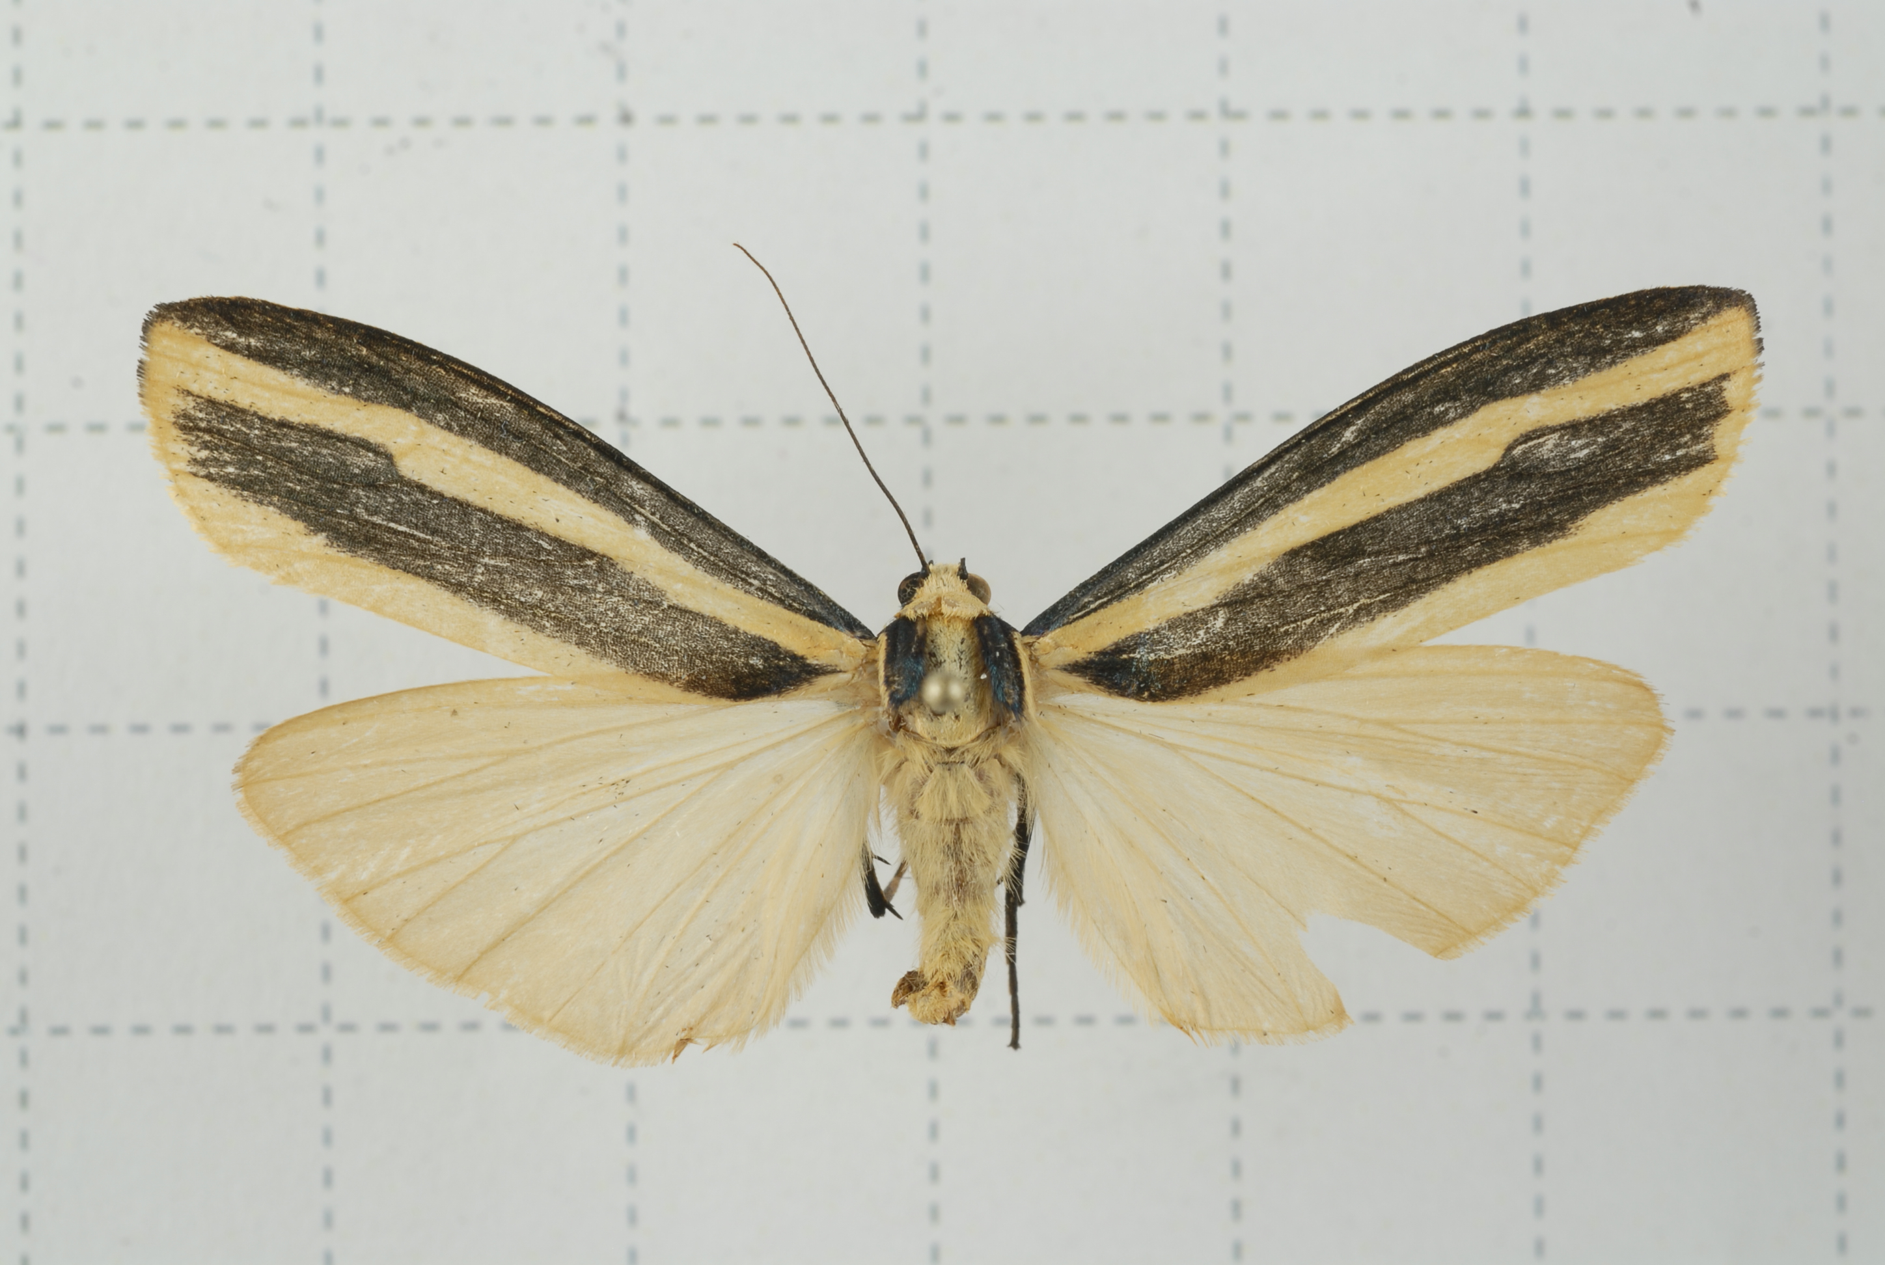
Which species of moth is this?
Chrysorabdia vilemani
